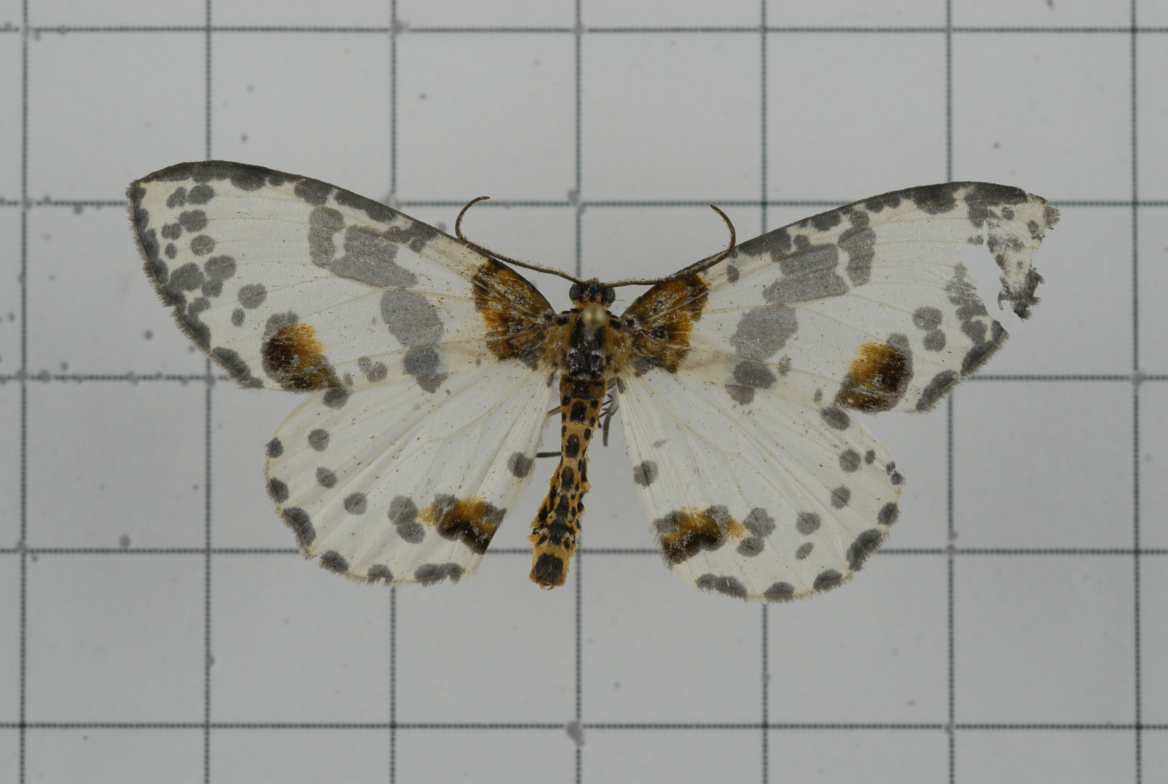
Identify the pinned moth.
Abraxas adilluminata
